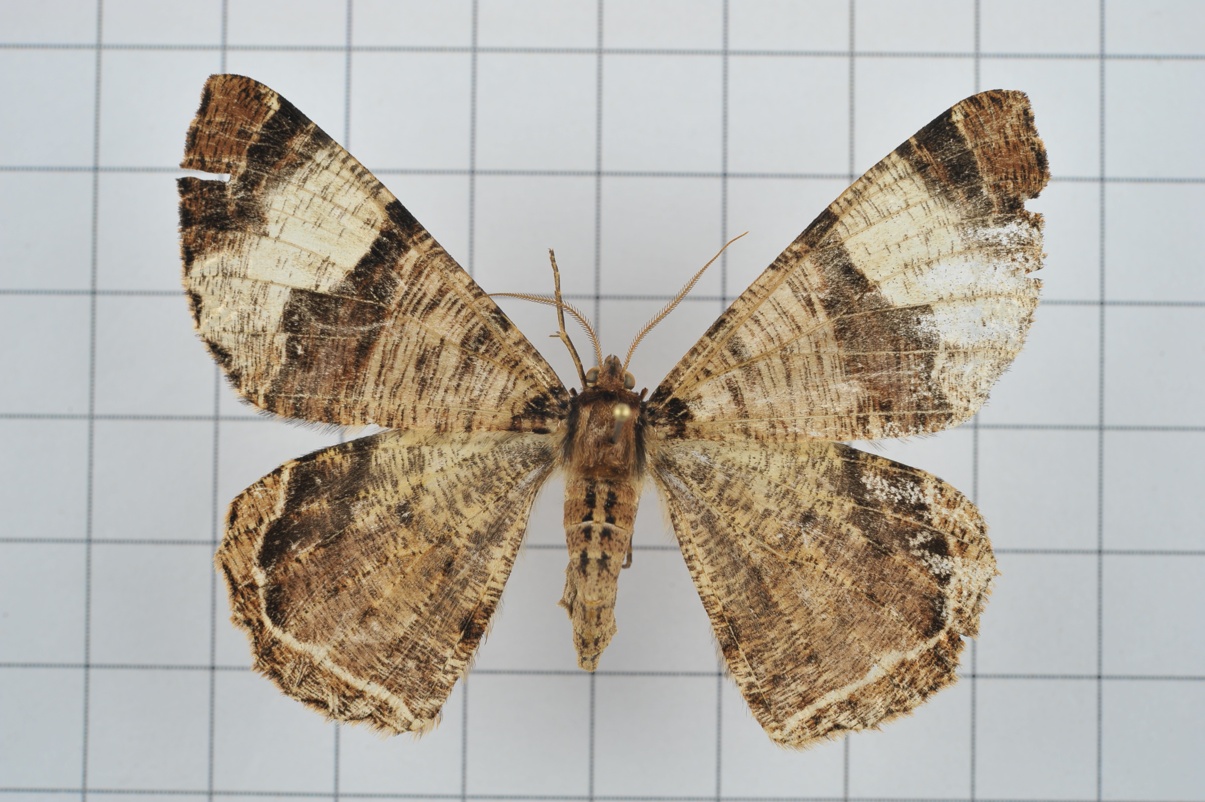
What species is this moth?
Xandrames latiferaria curvistriga
